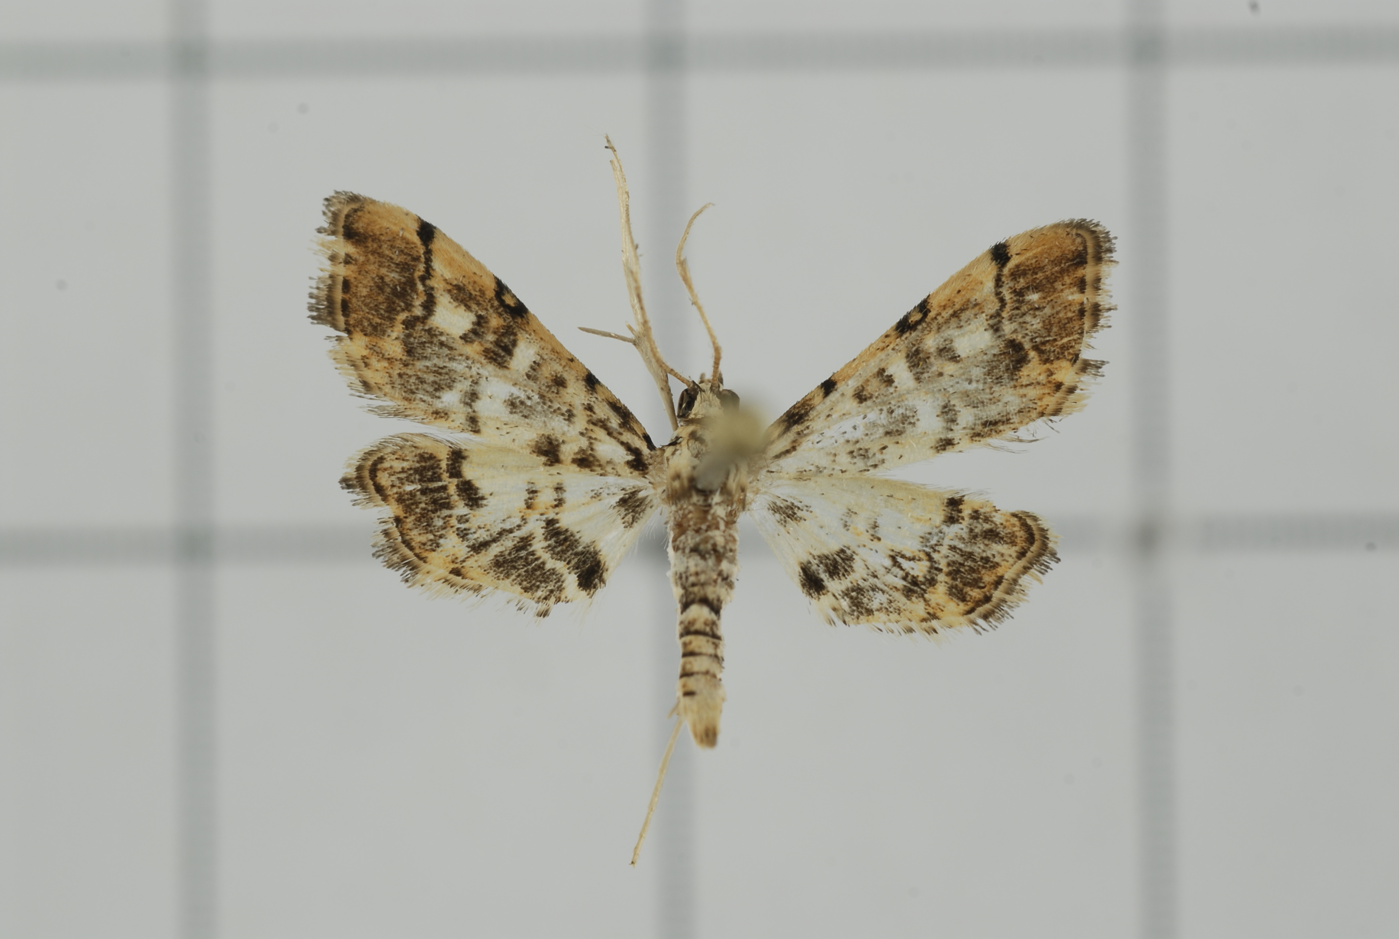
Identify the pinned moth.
Lamprosema commixta
